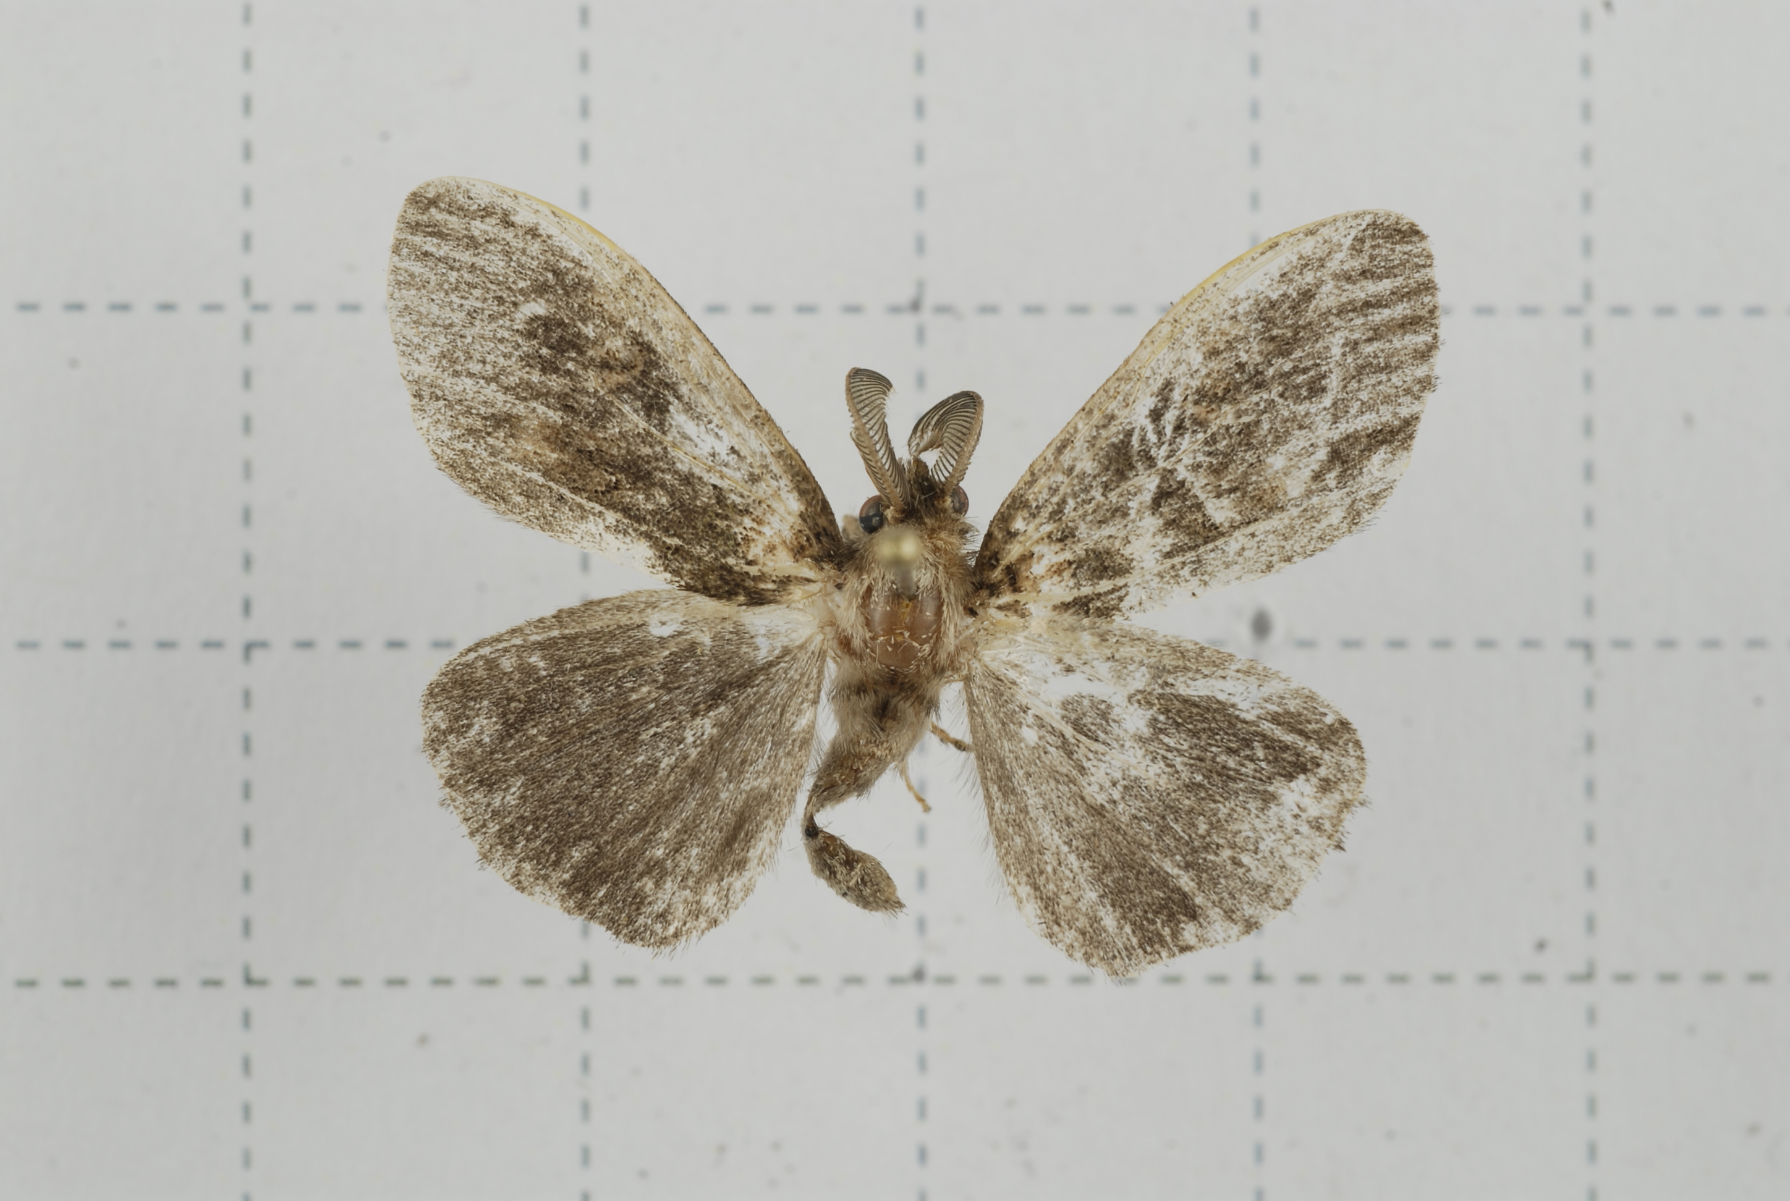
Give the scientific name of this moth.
Olene dudgeoni
